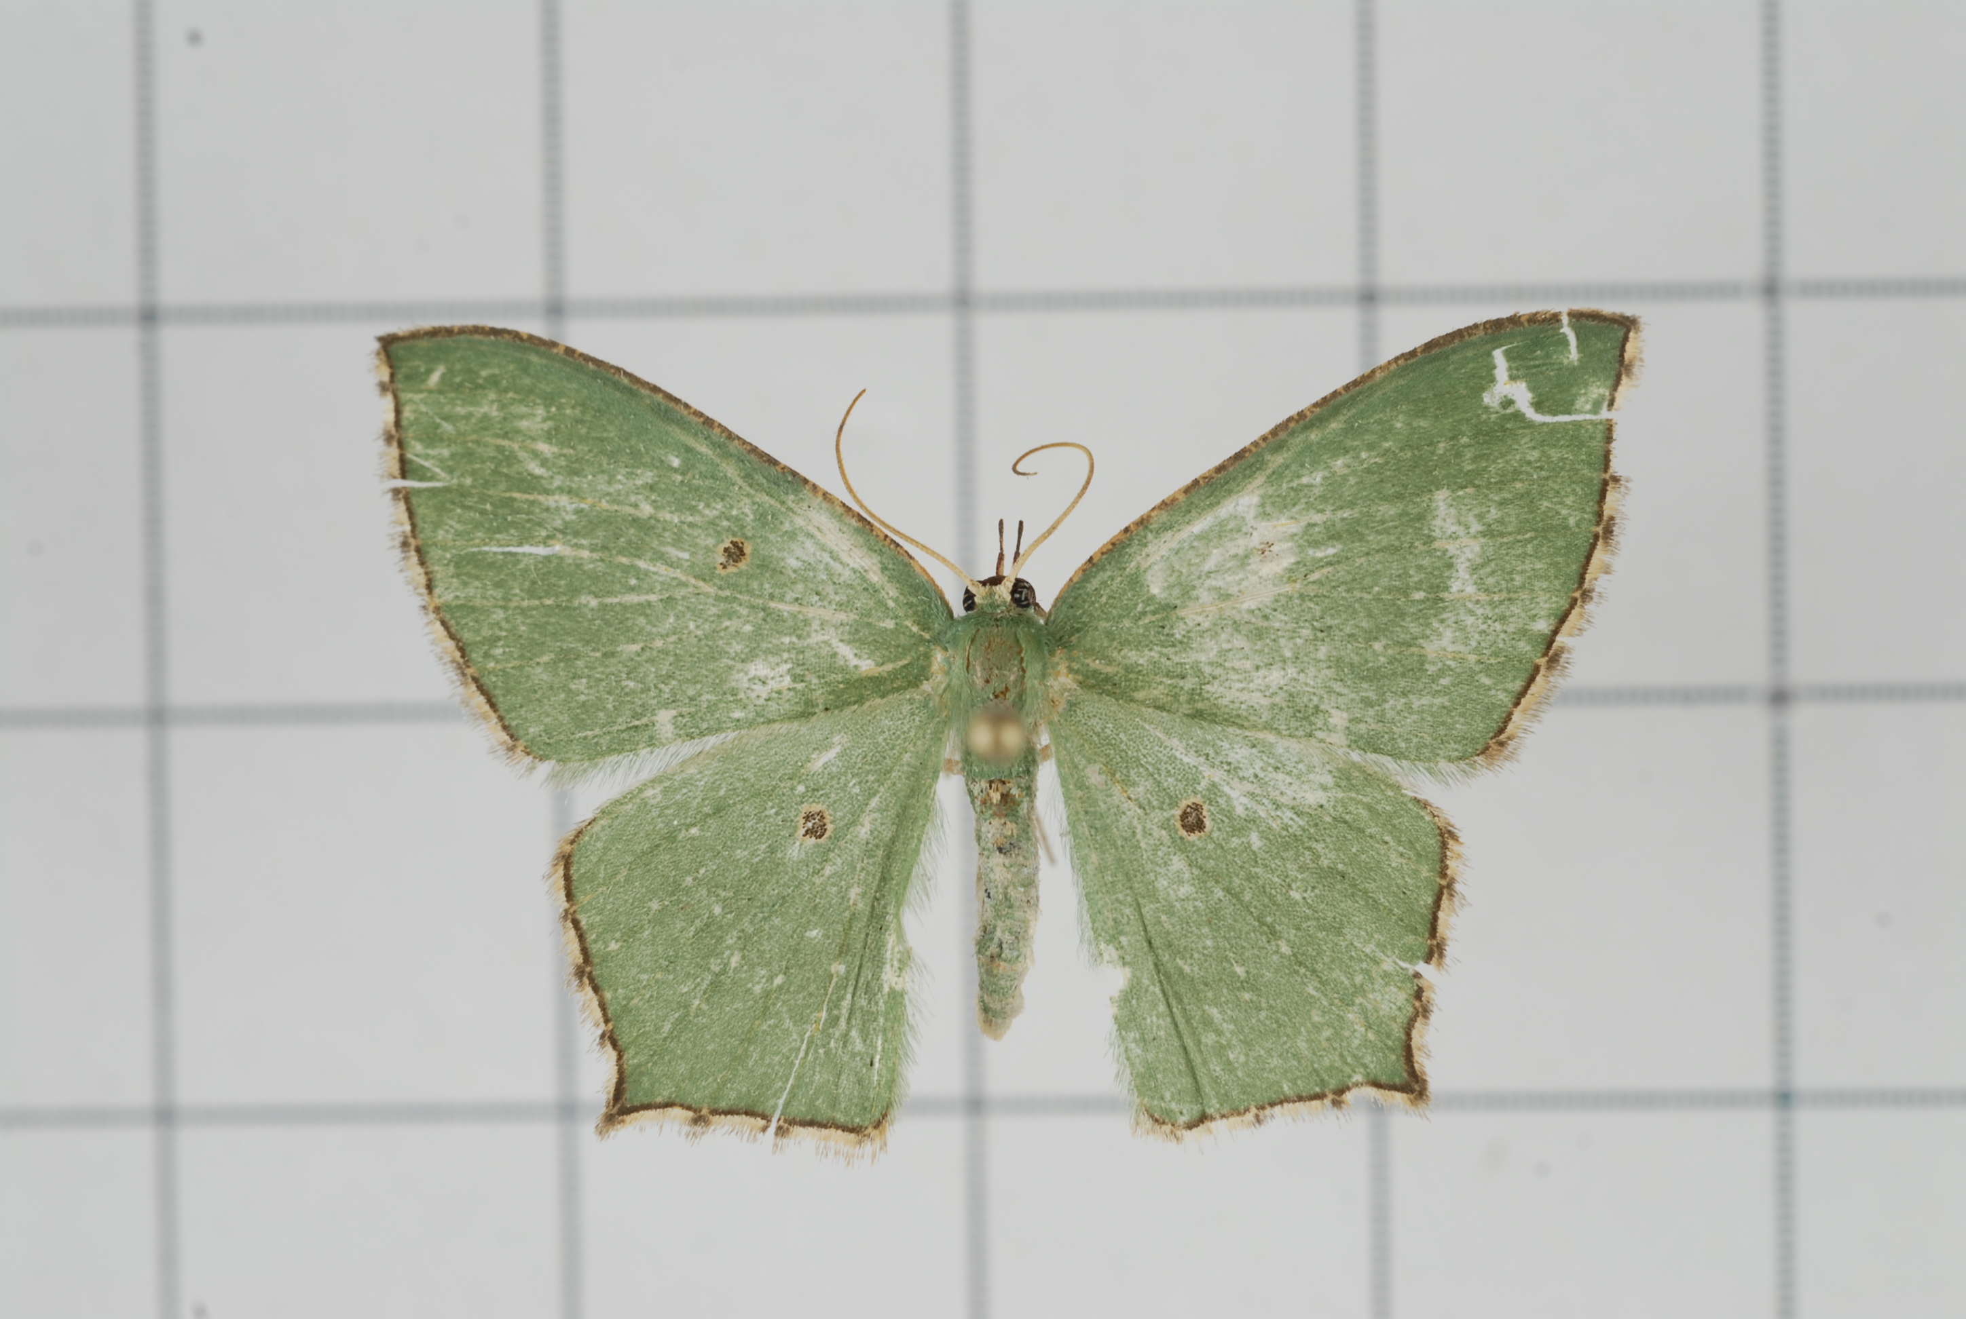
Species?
Cyclothea disjuncta
